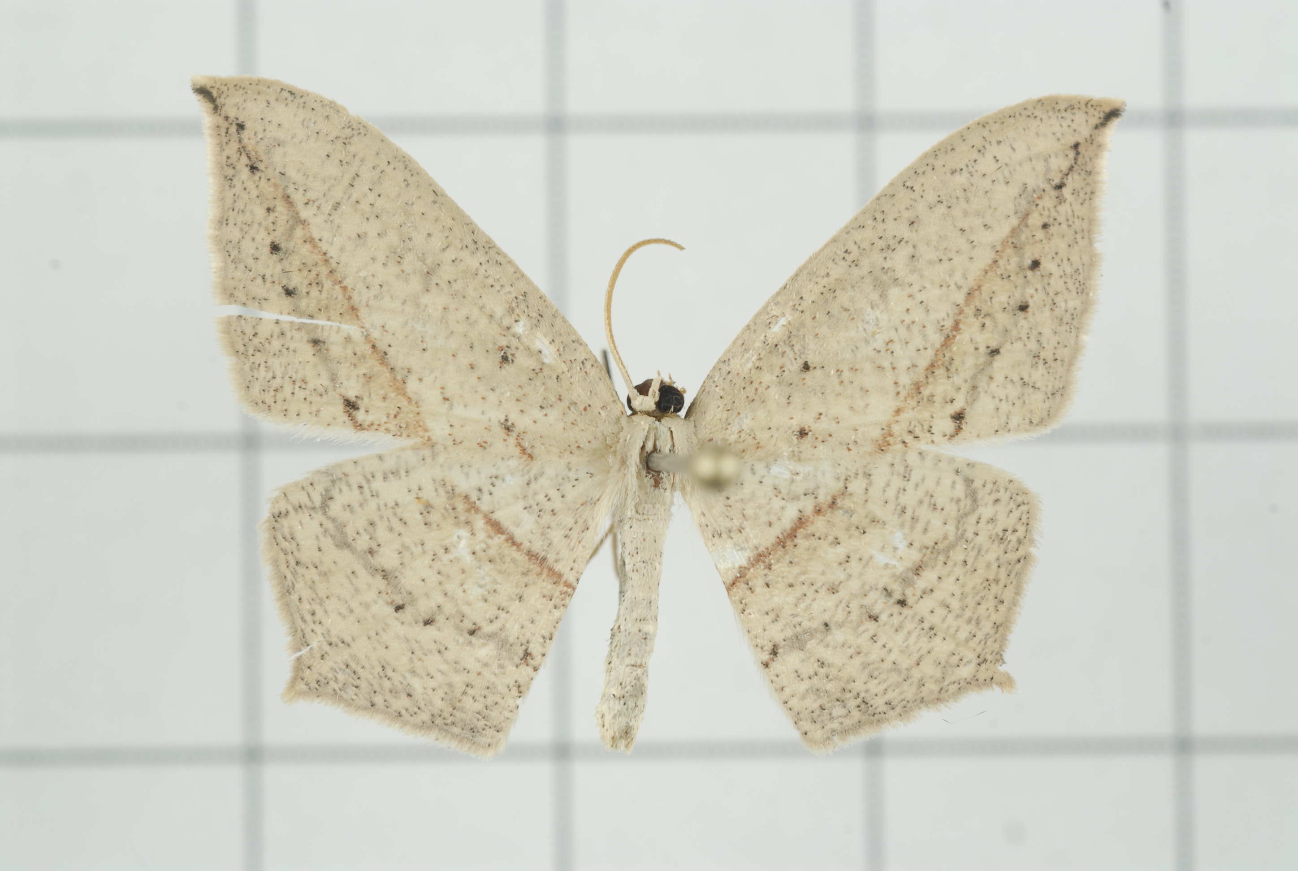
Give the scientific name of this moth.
Timandra stueningi
